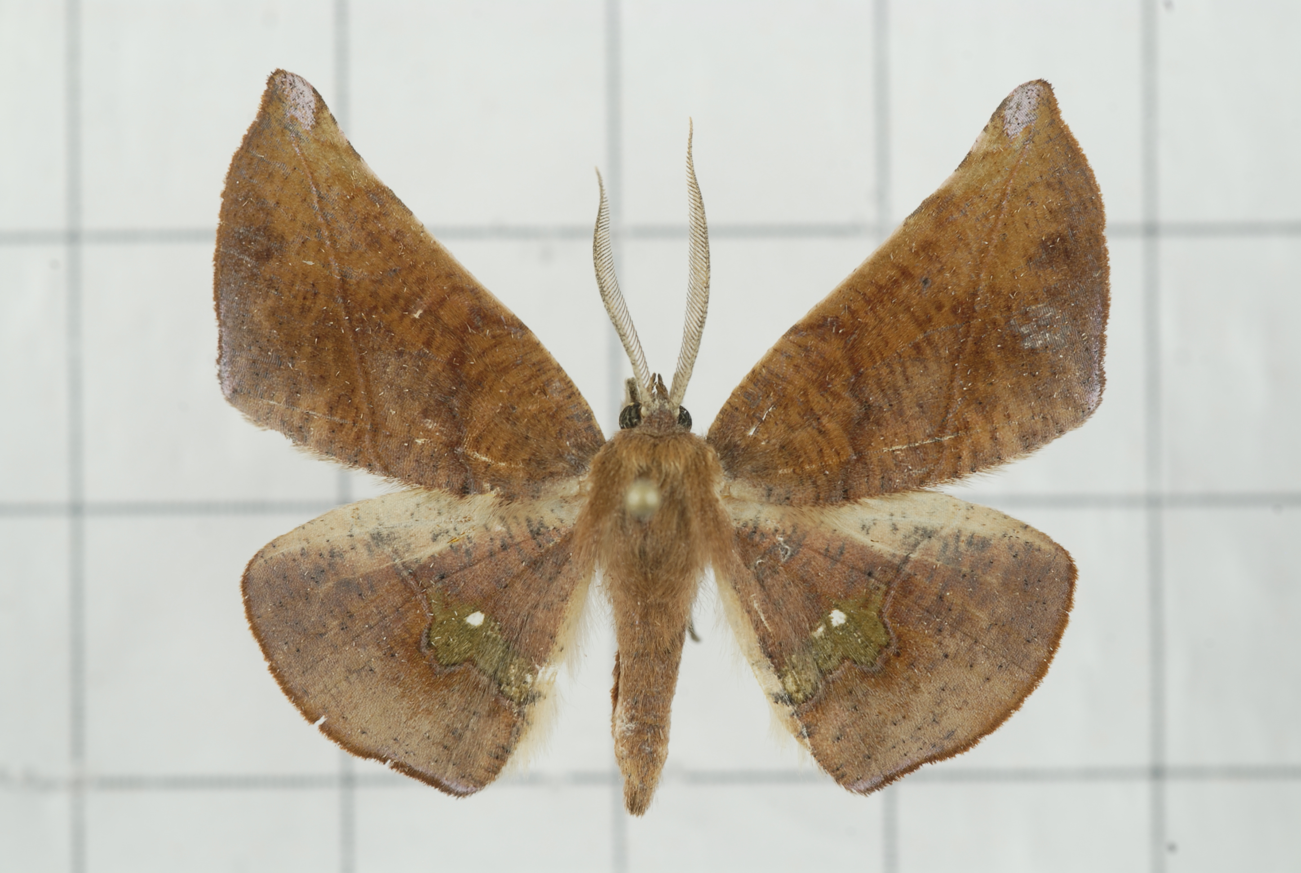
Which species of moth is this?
Garaeus apicata formosanus
